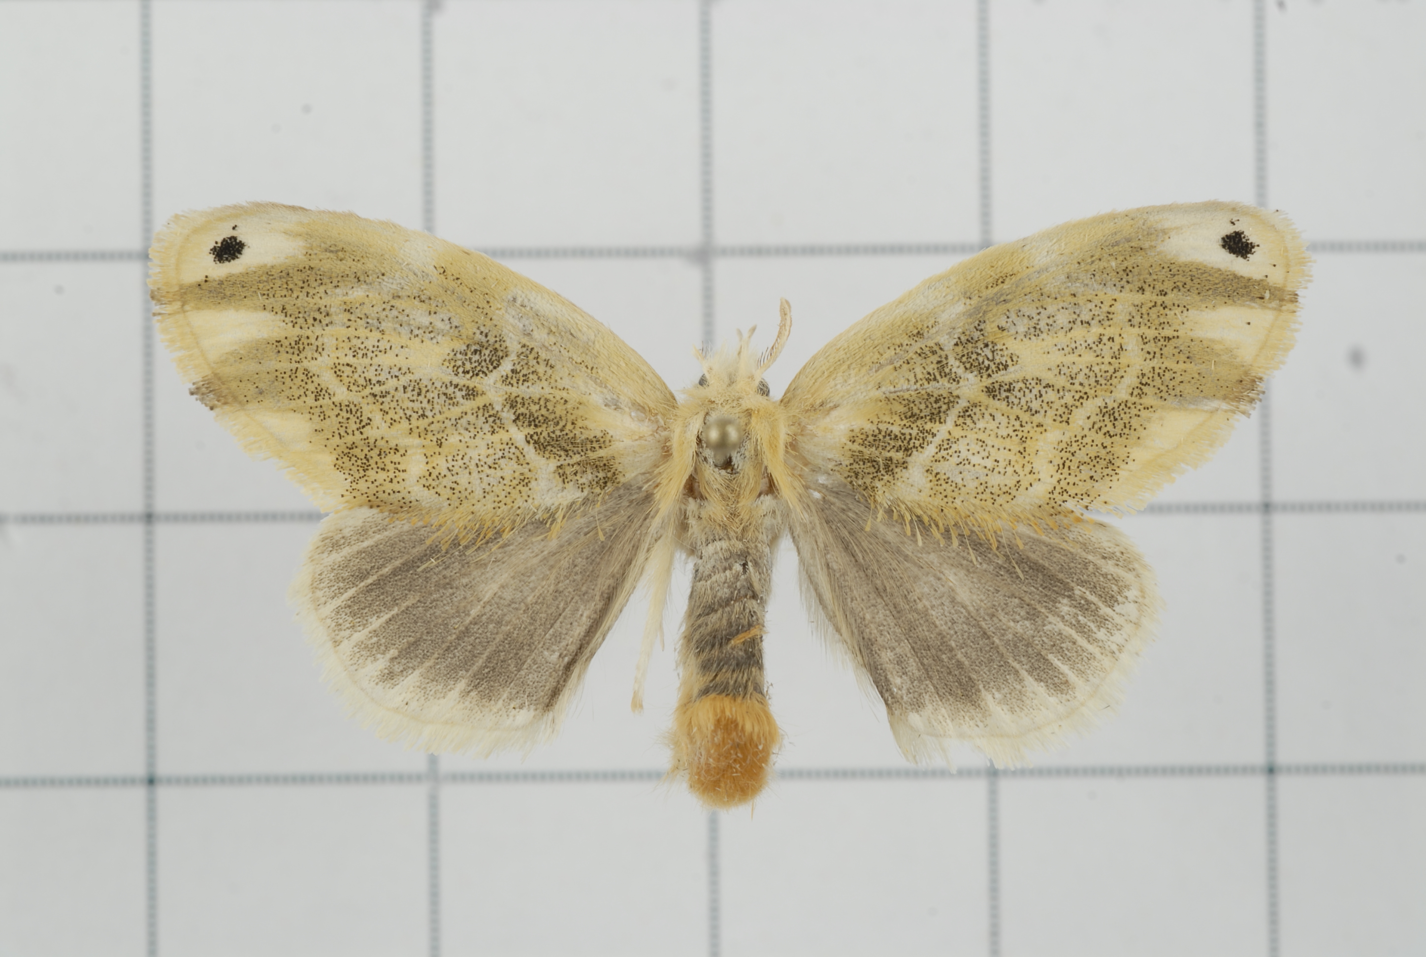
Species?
Artaxa kanshireia
